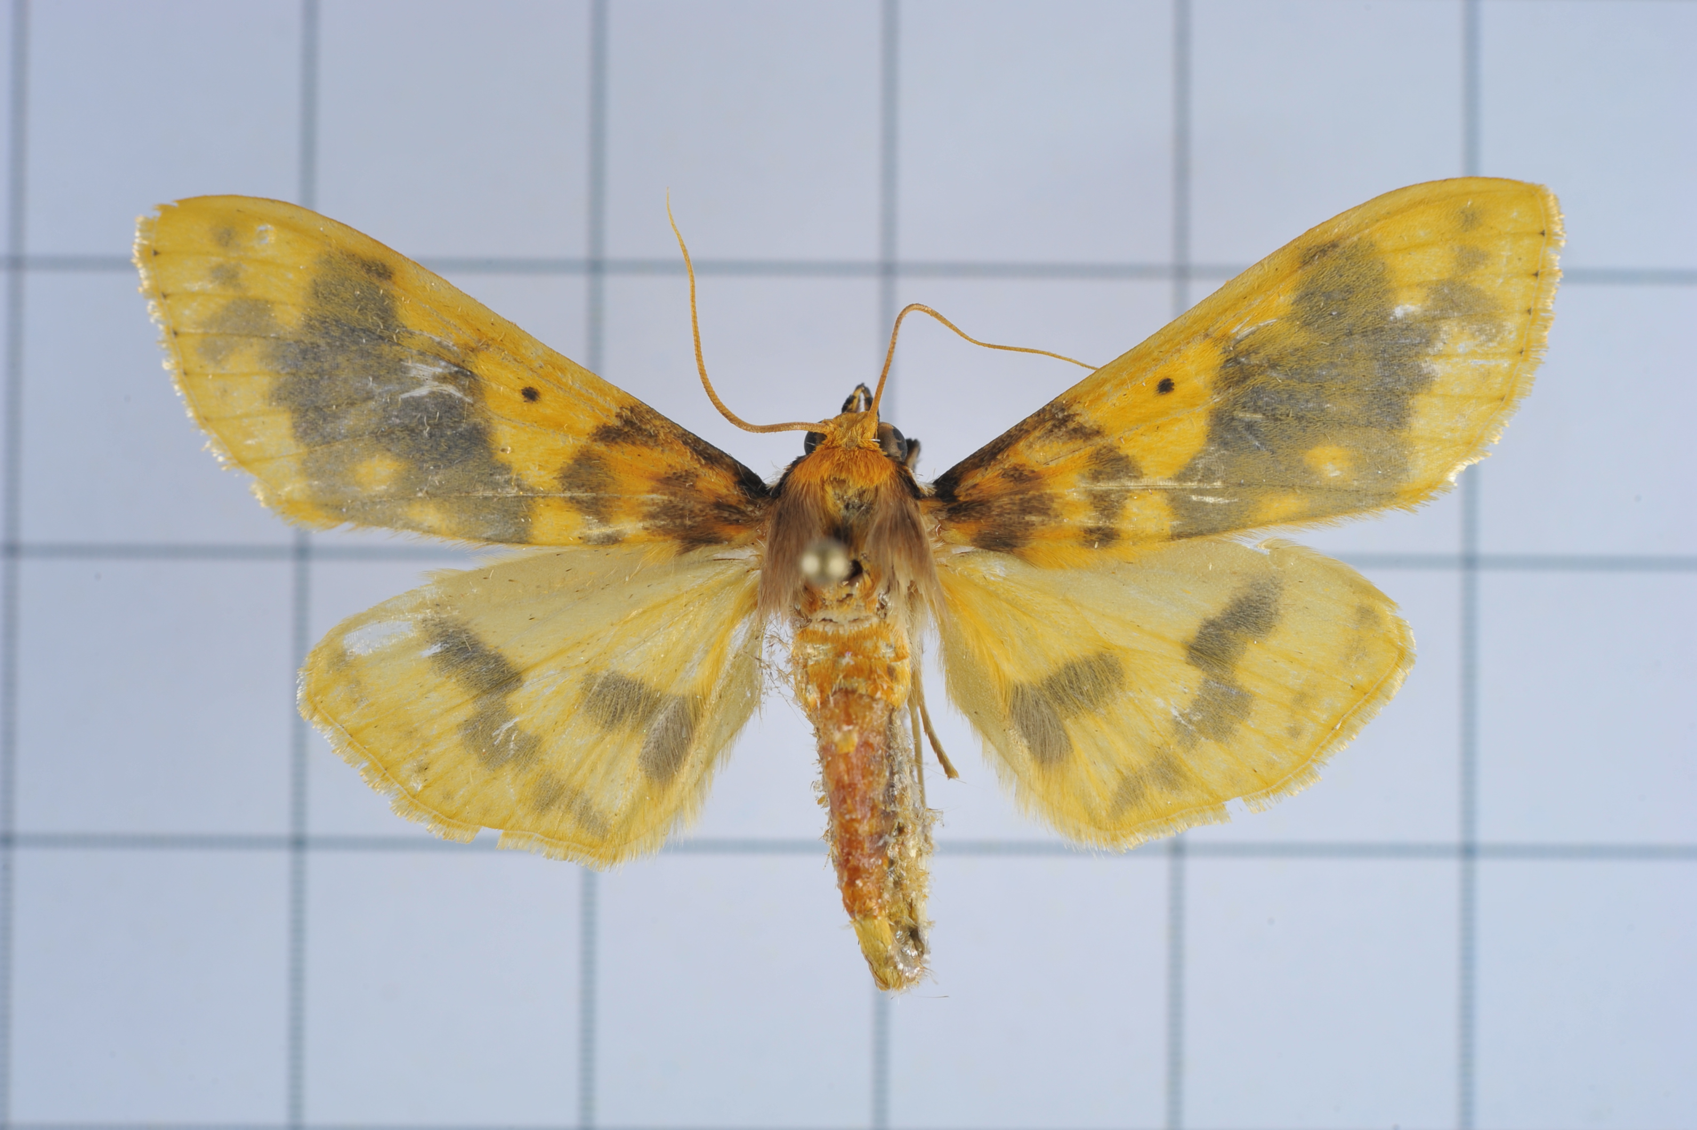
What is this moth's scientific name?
Pachynoa thoosalis
